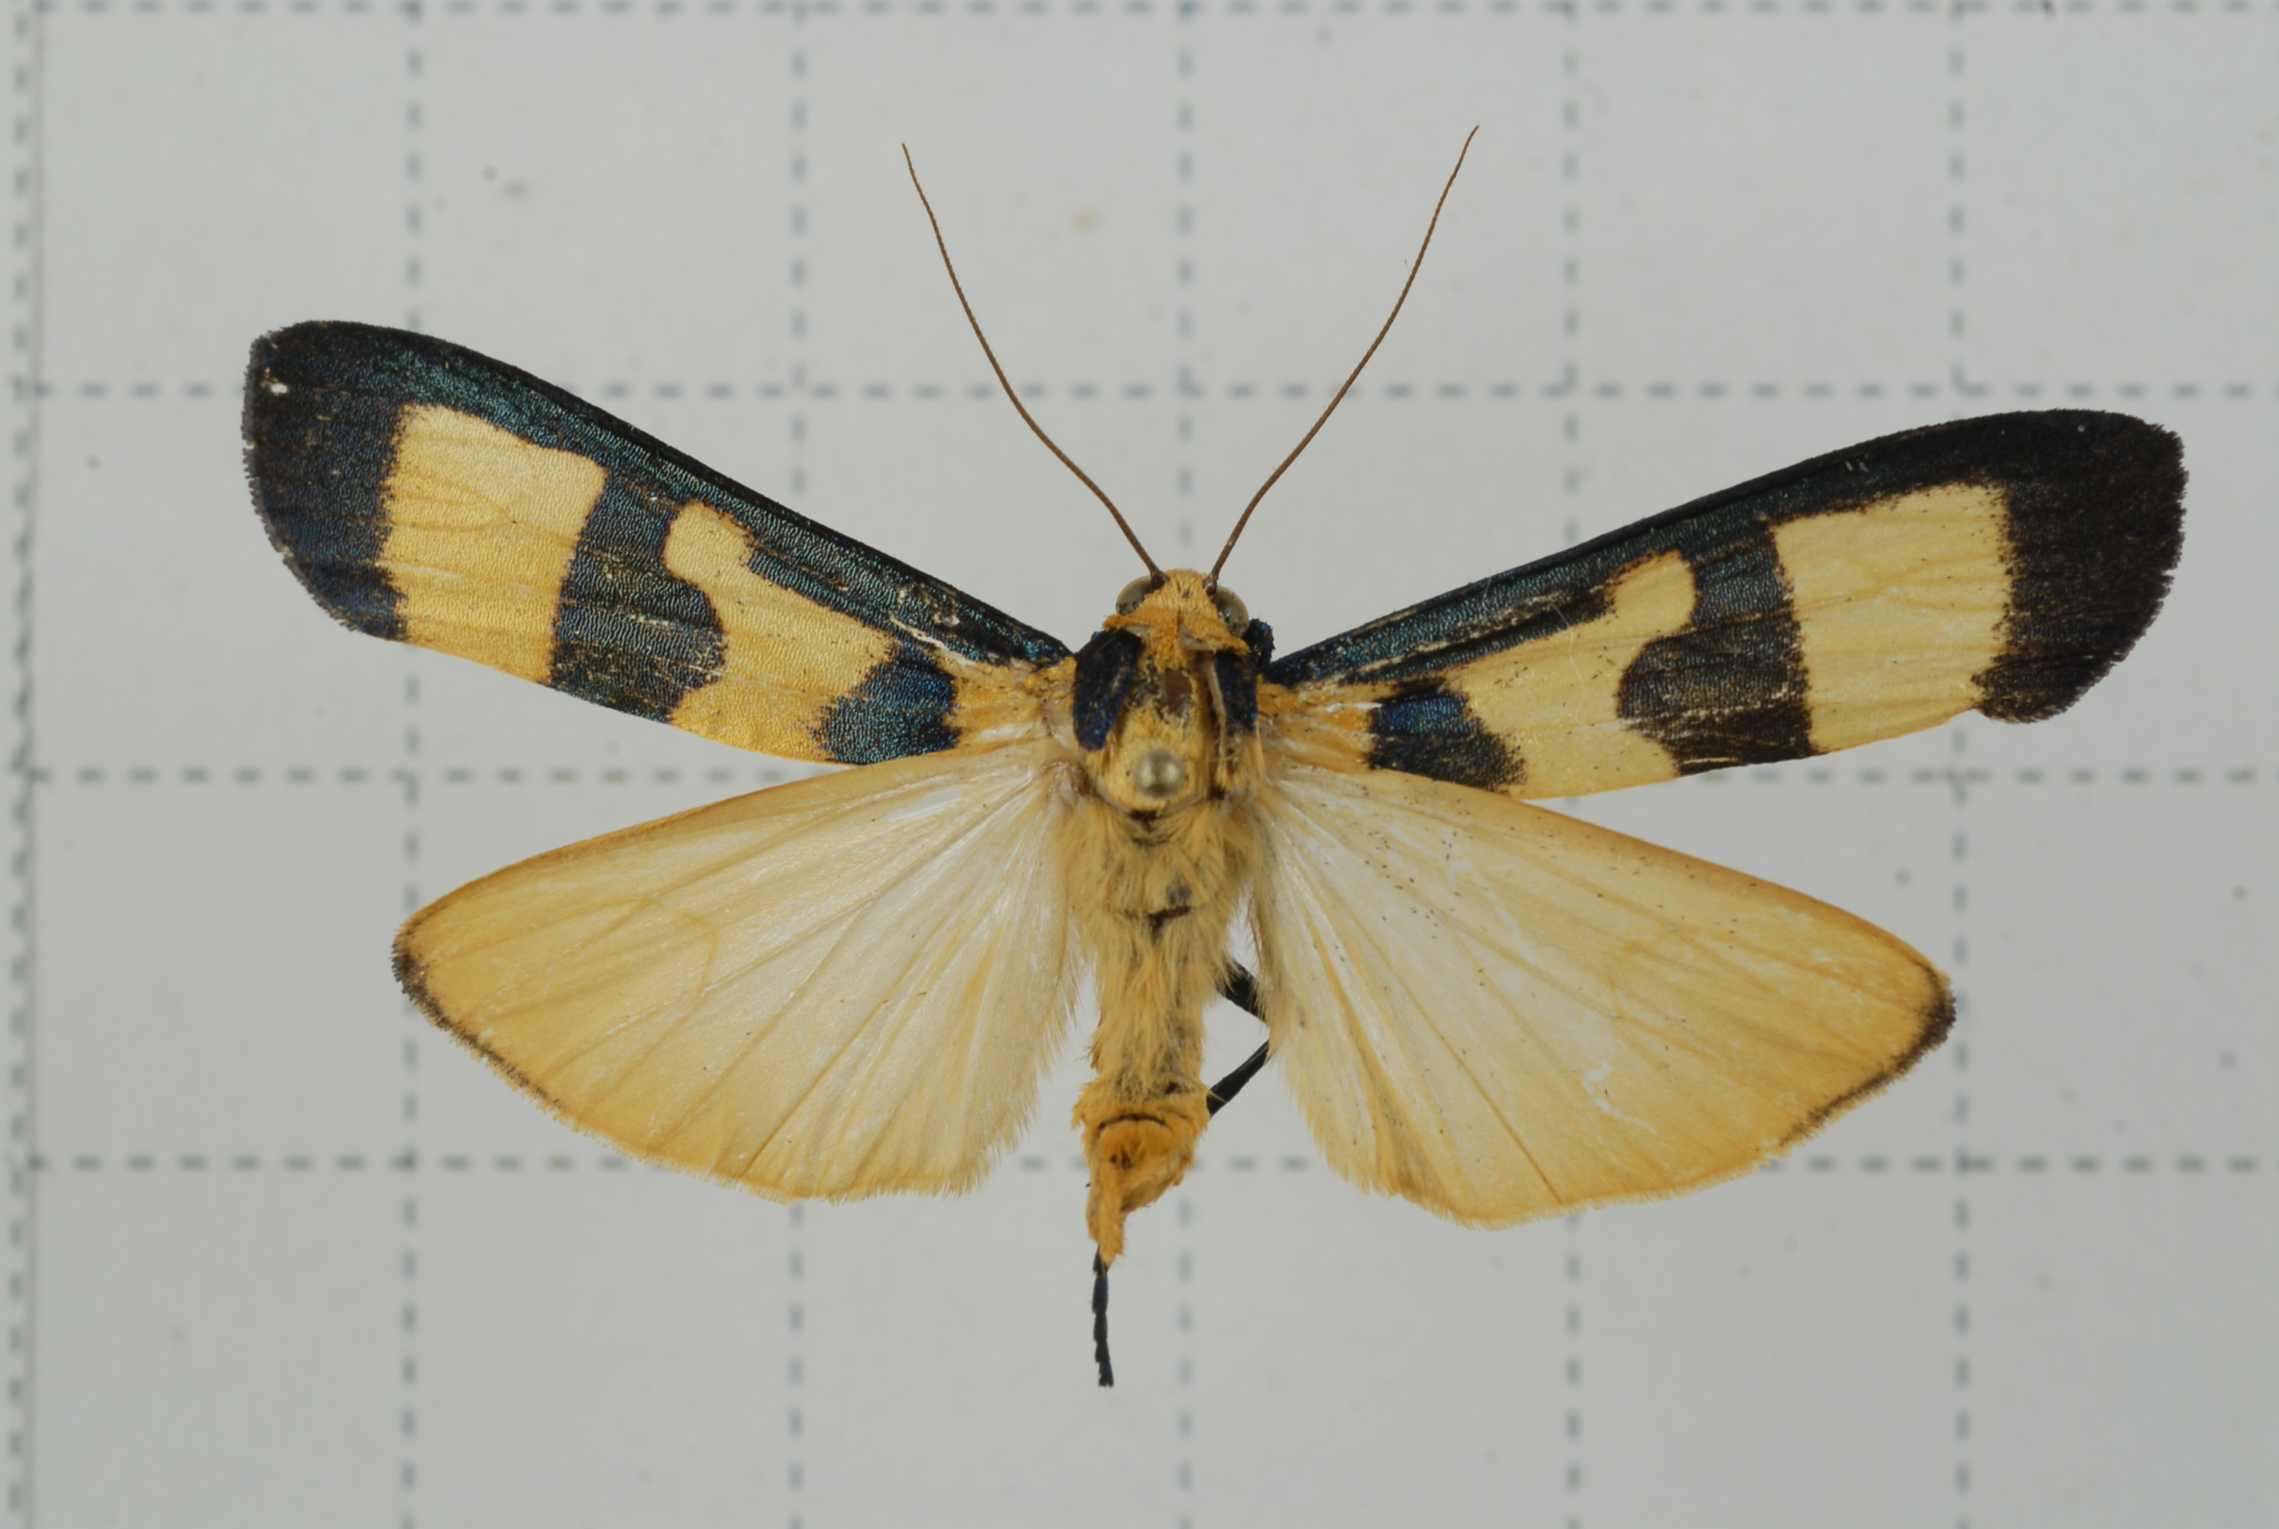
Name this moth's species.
Chrysaeglia magnifica
